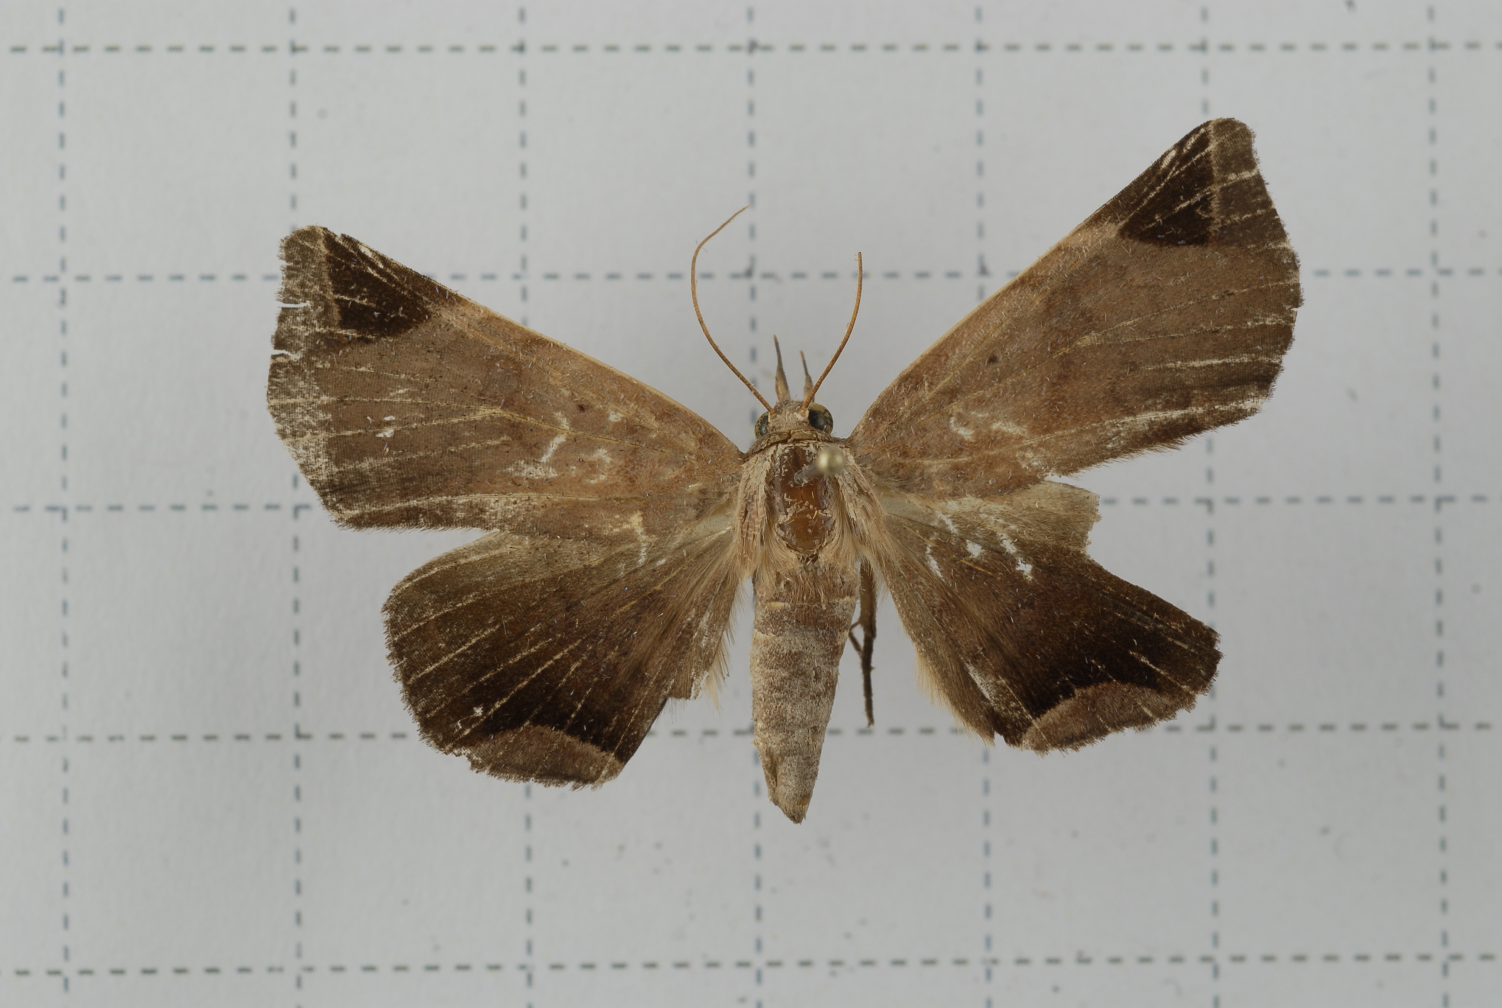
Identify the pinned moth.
Psimada quadripennis
